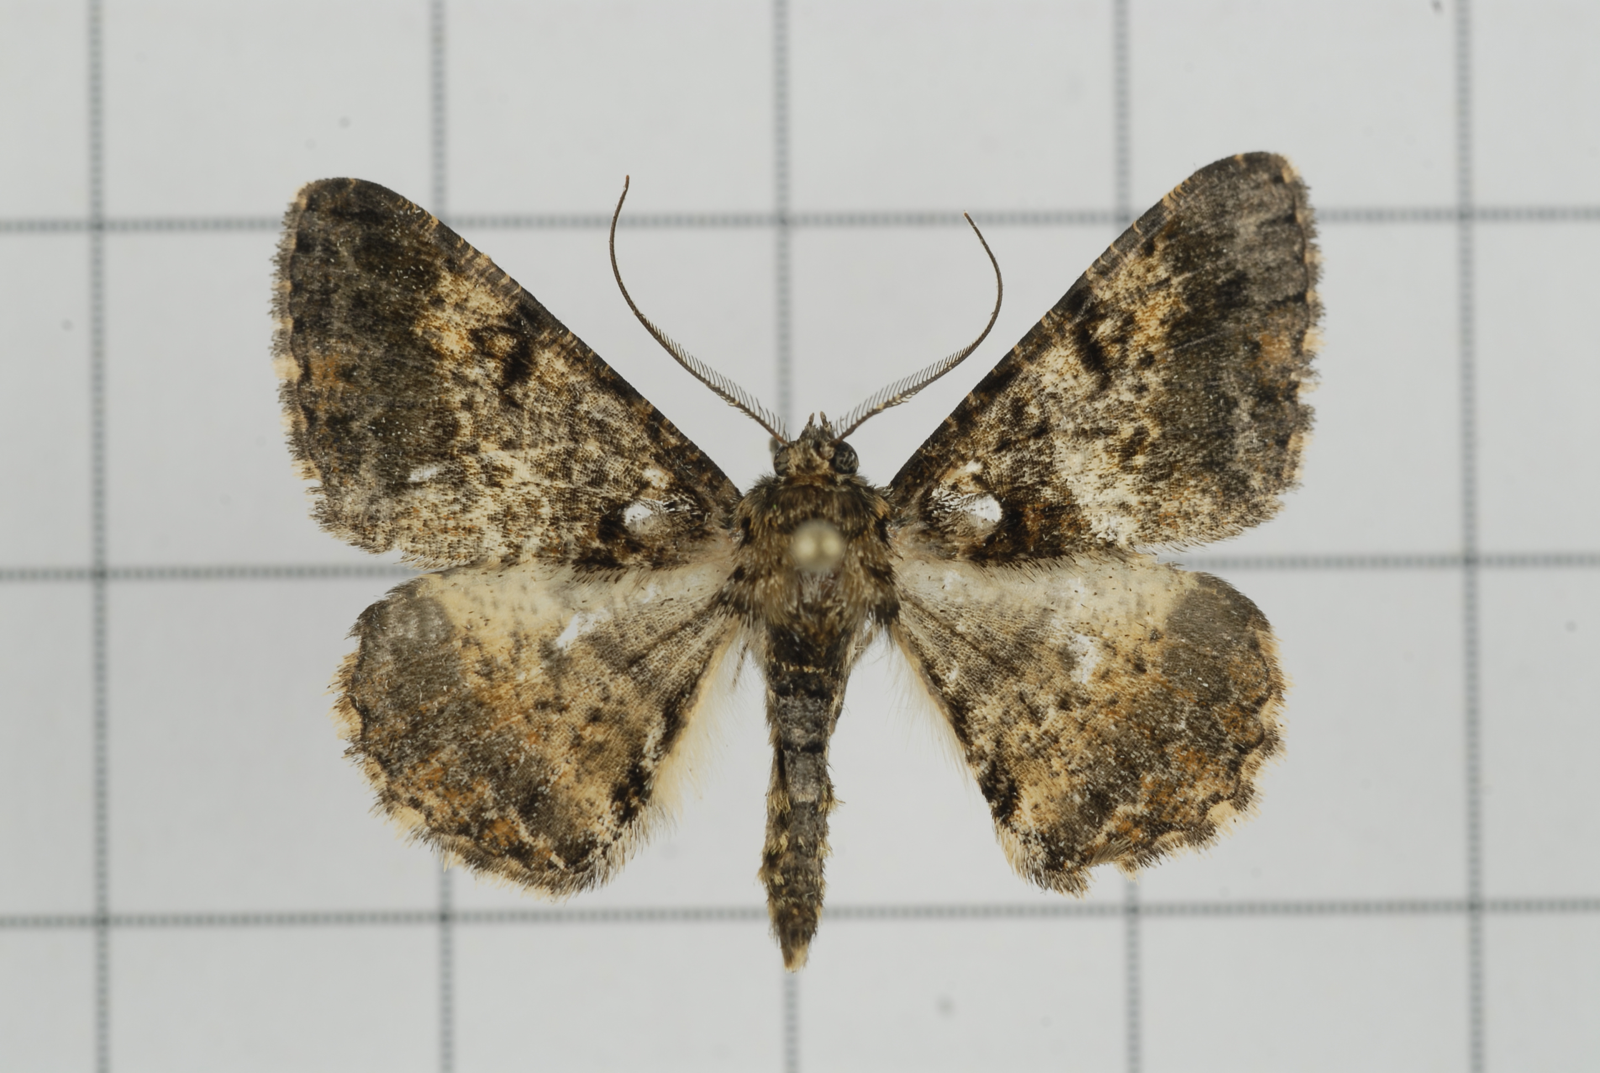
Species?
Alcis taiwanovariegata
